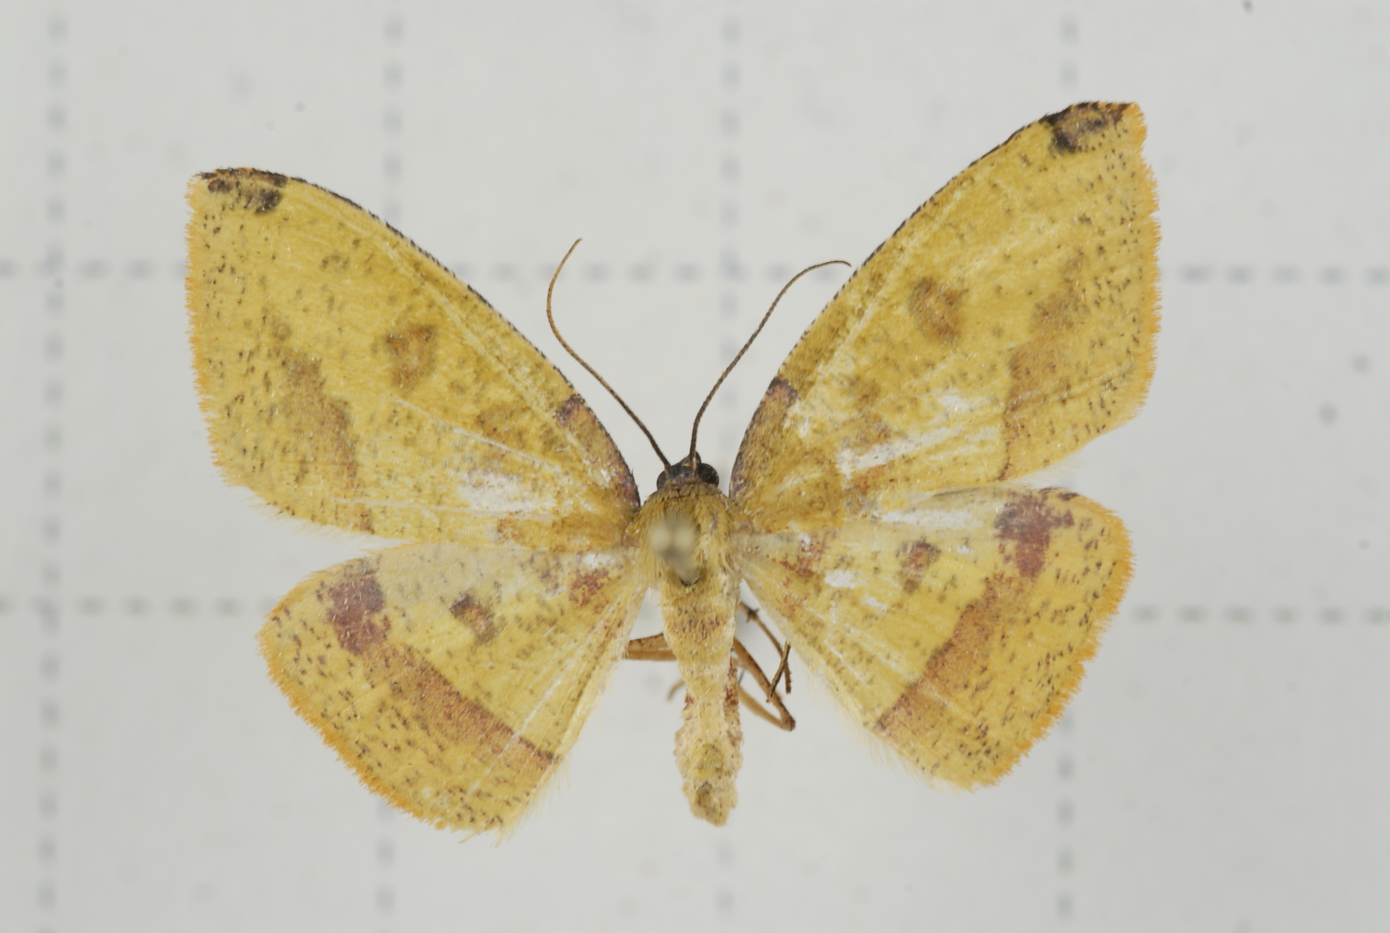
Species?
Heterolocha coccinea
